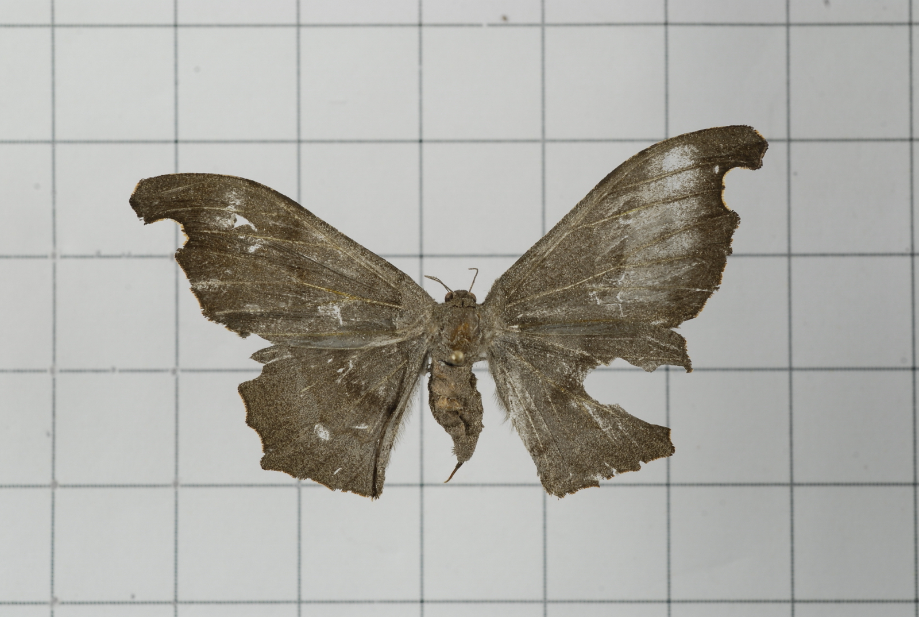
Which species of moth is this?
Hyposidra talaca talaca
